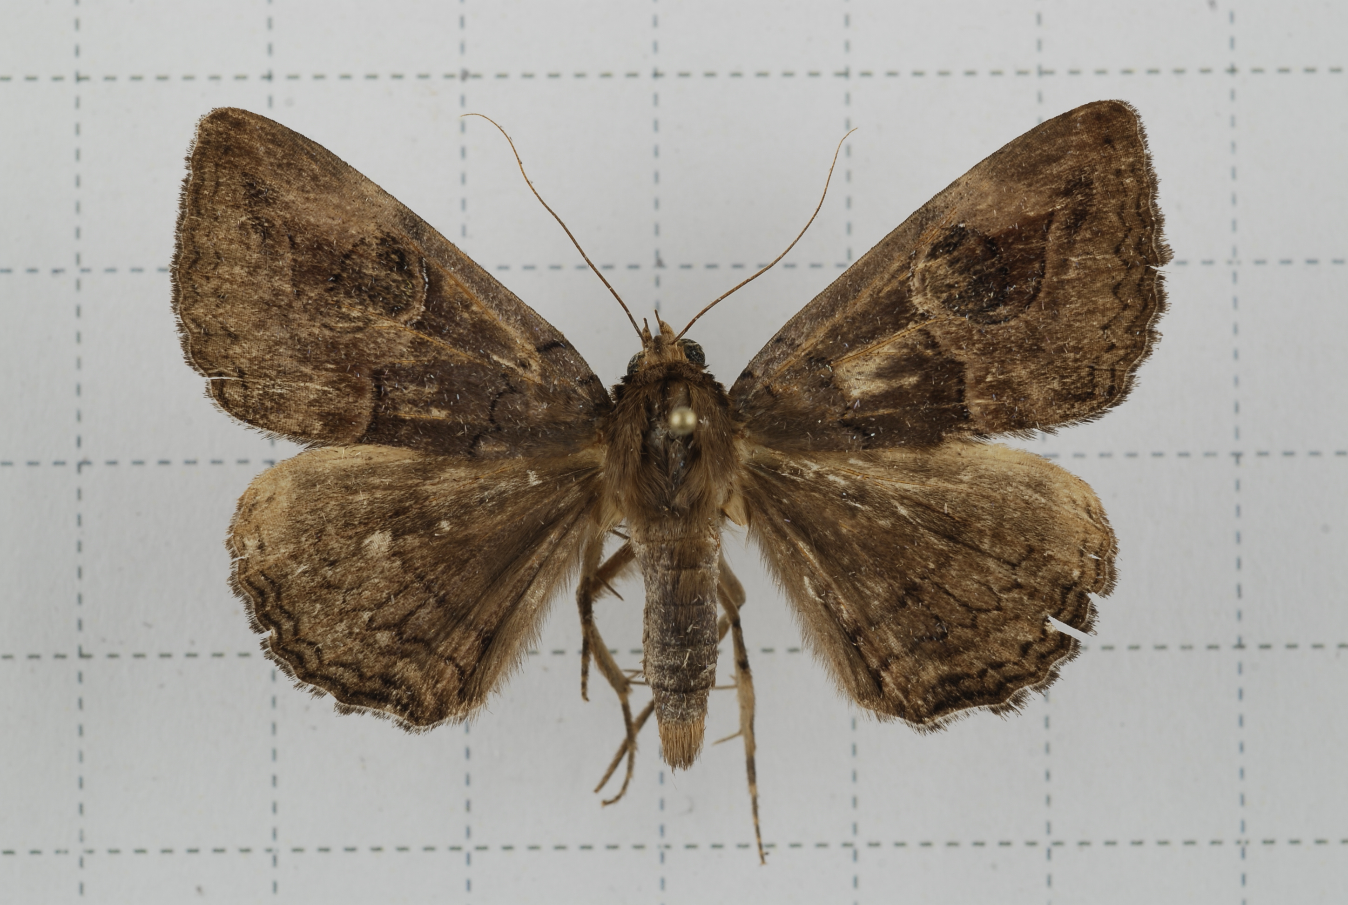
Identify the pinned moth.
Ommatophora luminosa
